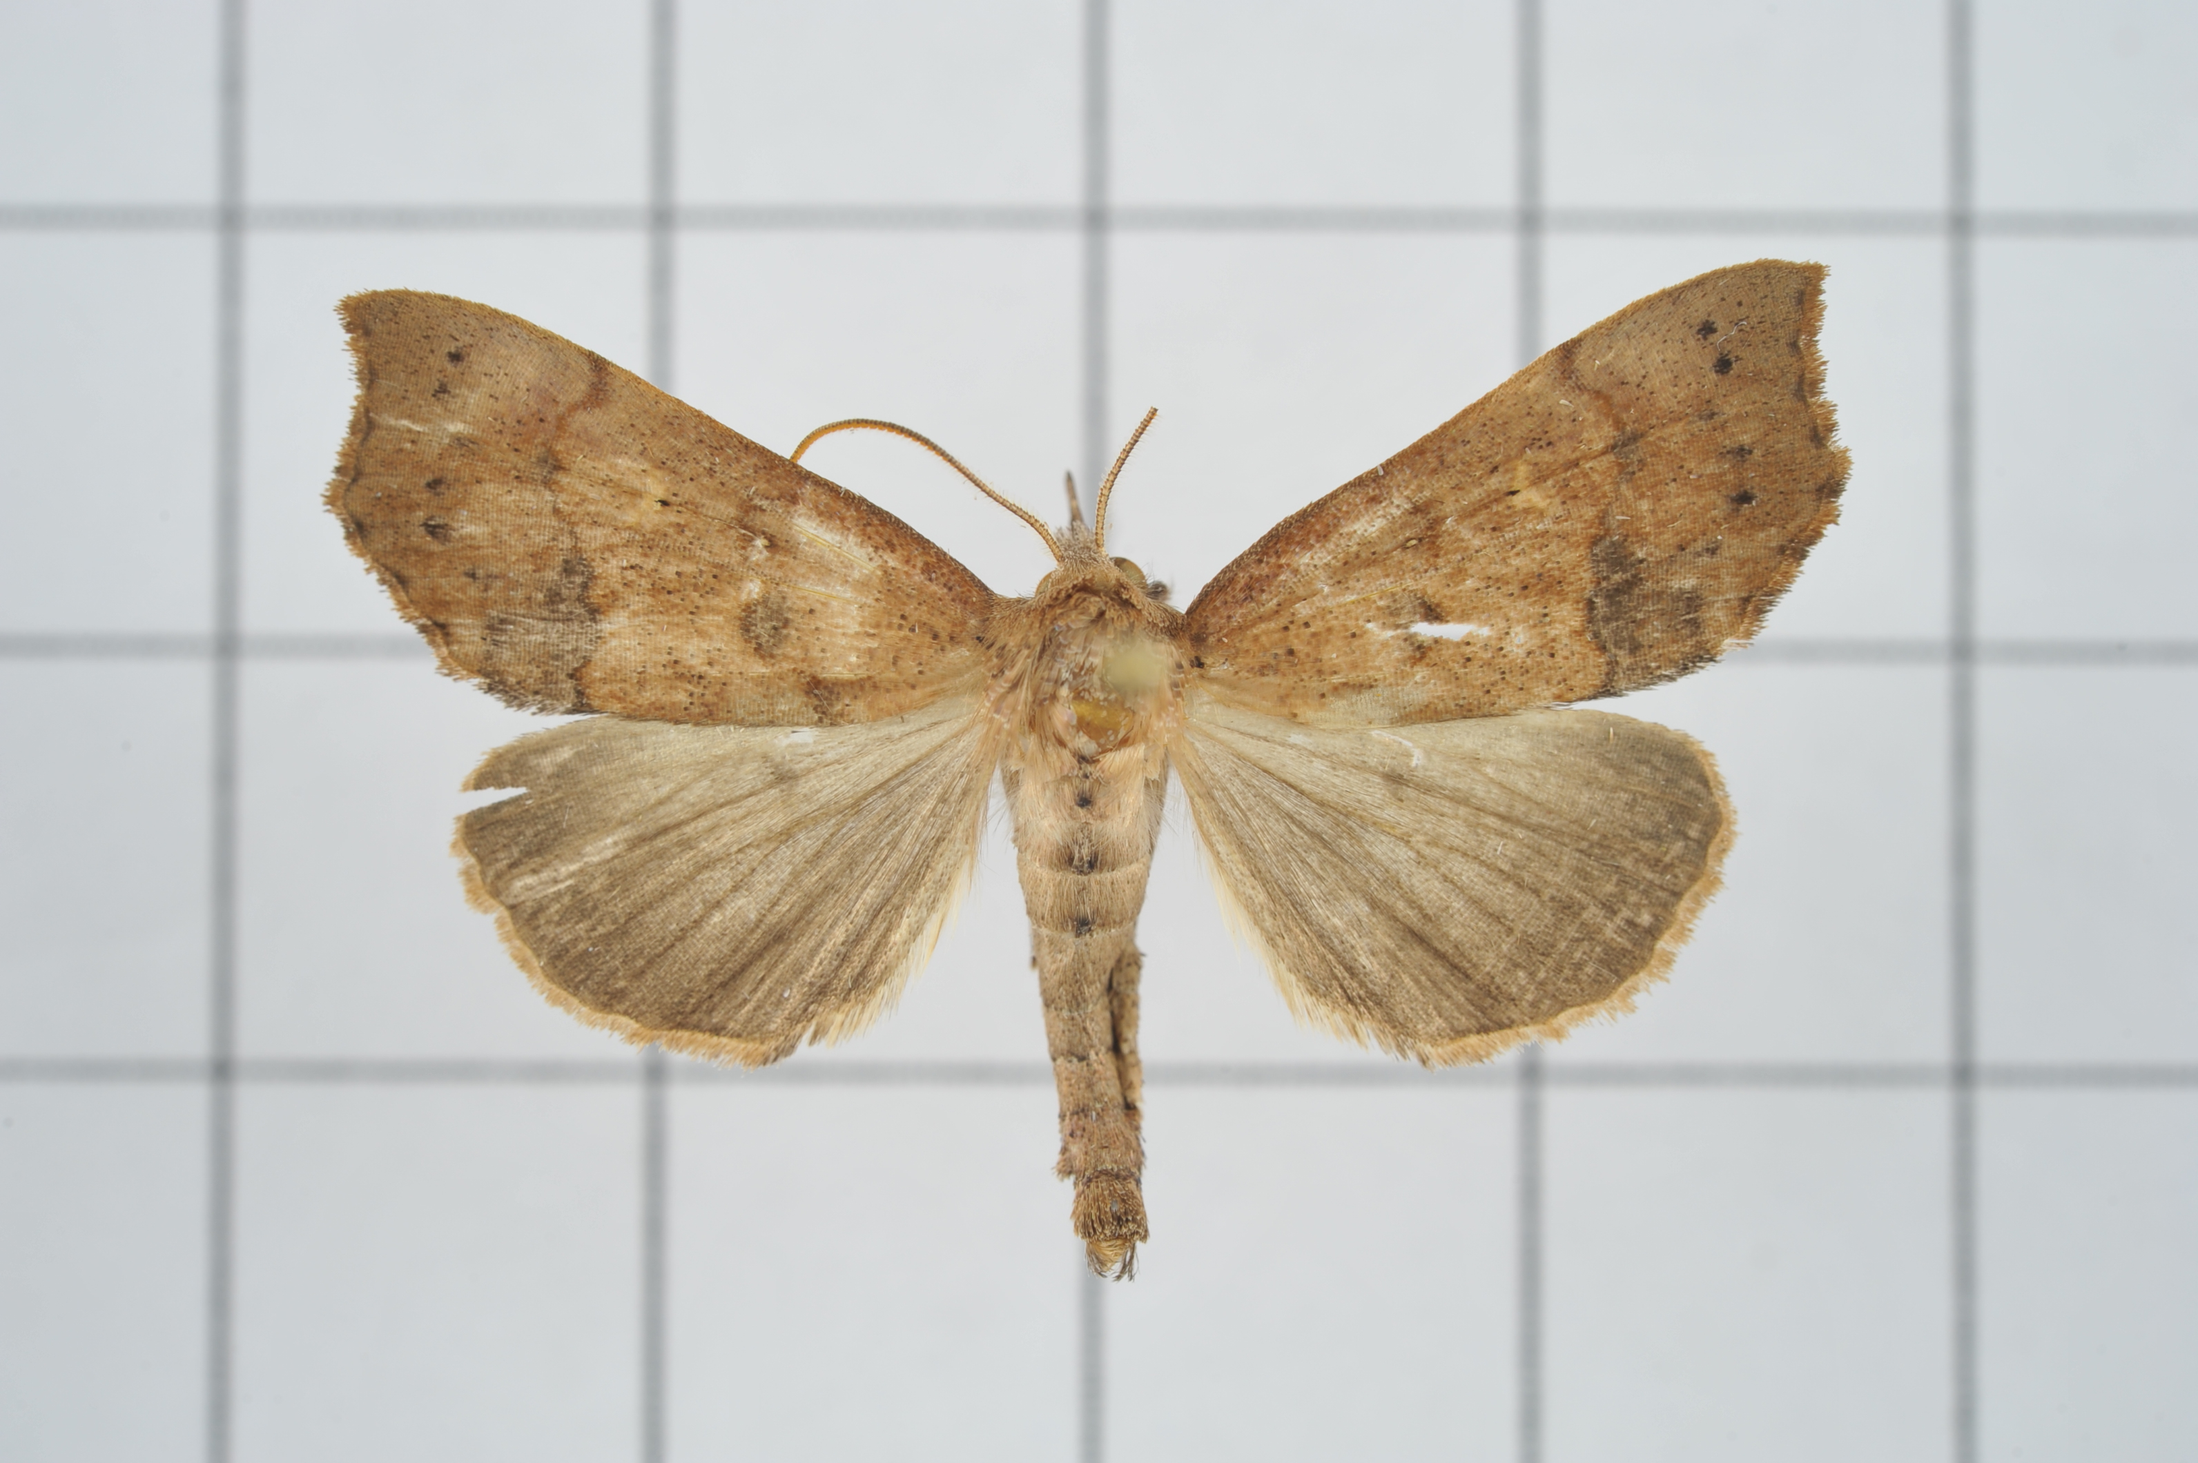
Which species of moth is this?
Gonoglasa contigua
